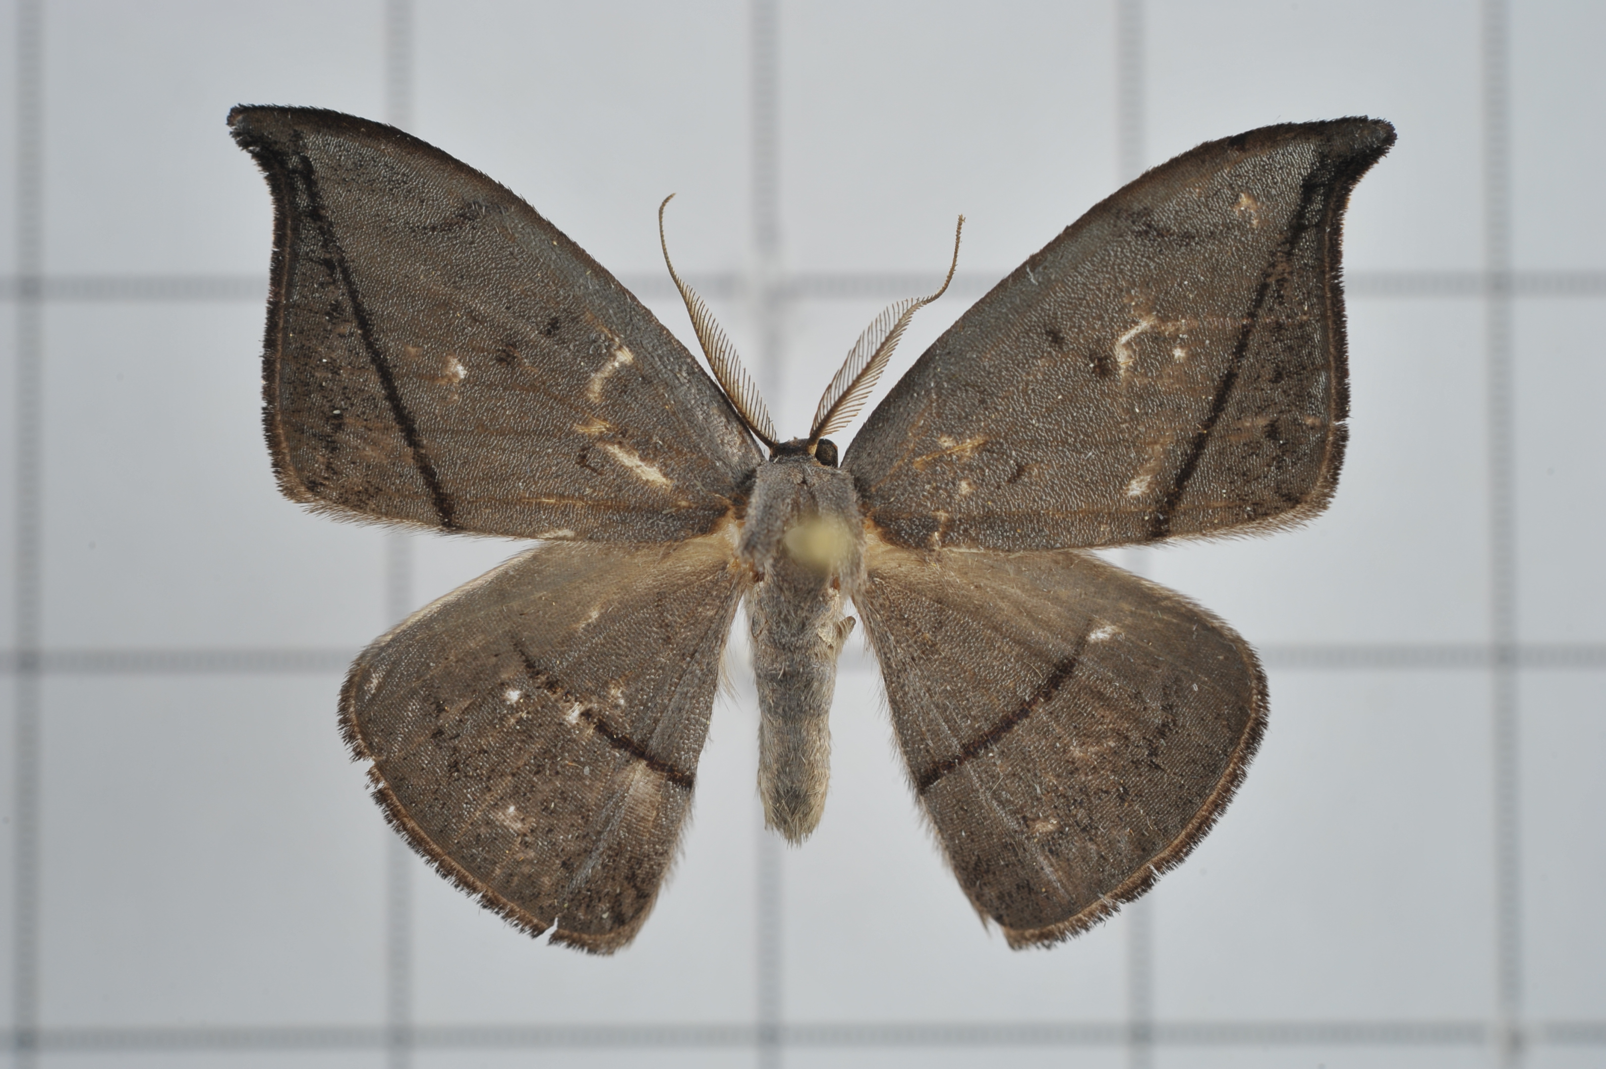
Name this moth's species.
Albara reversaria opalescens
